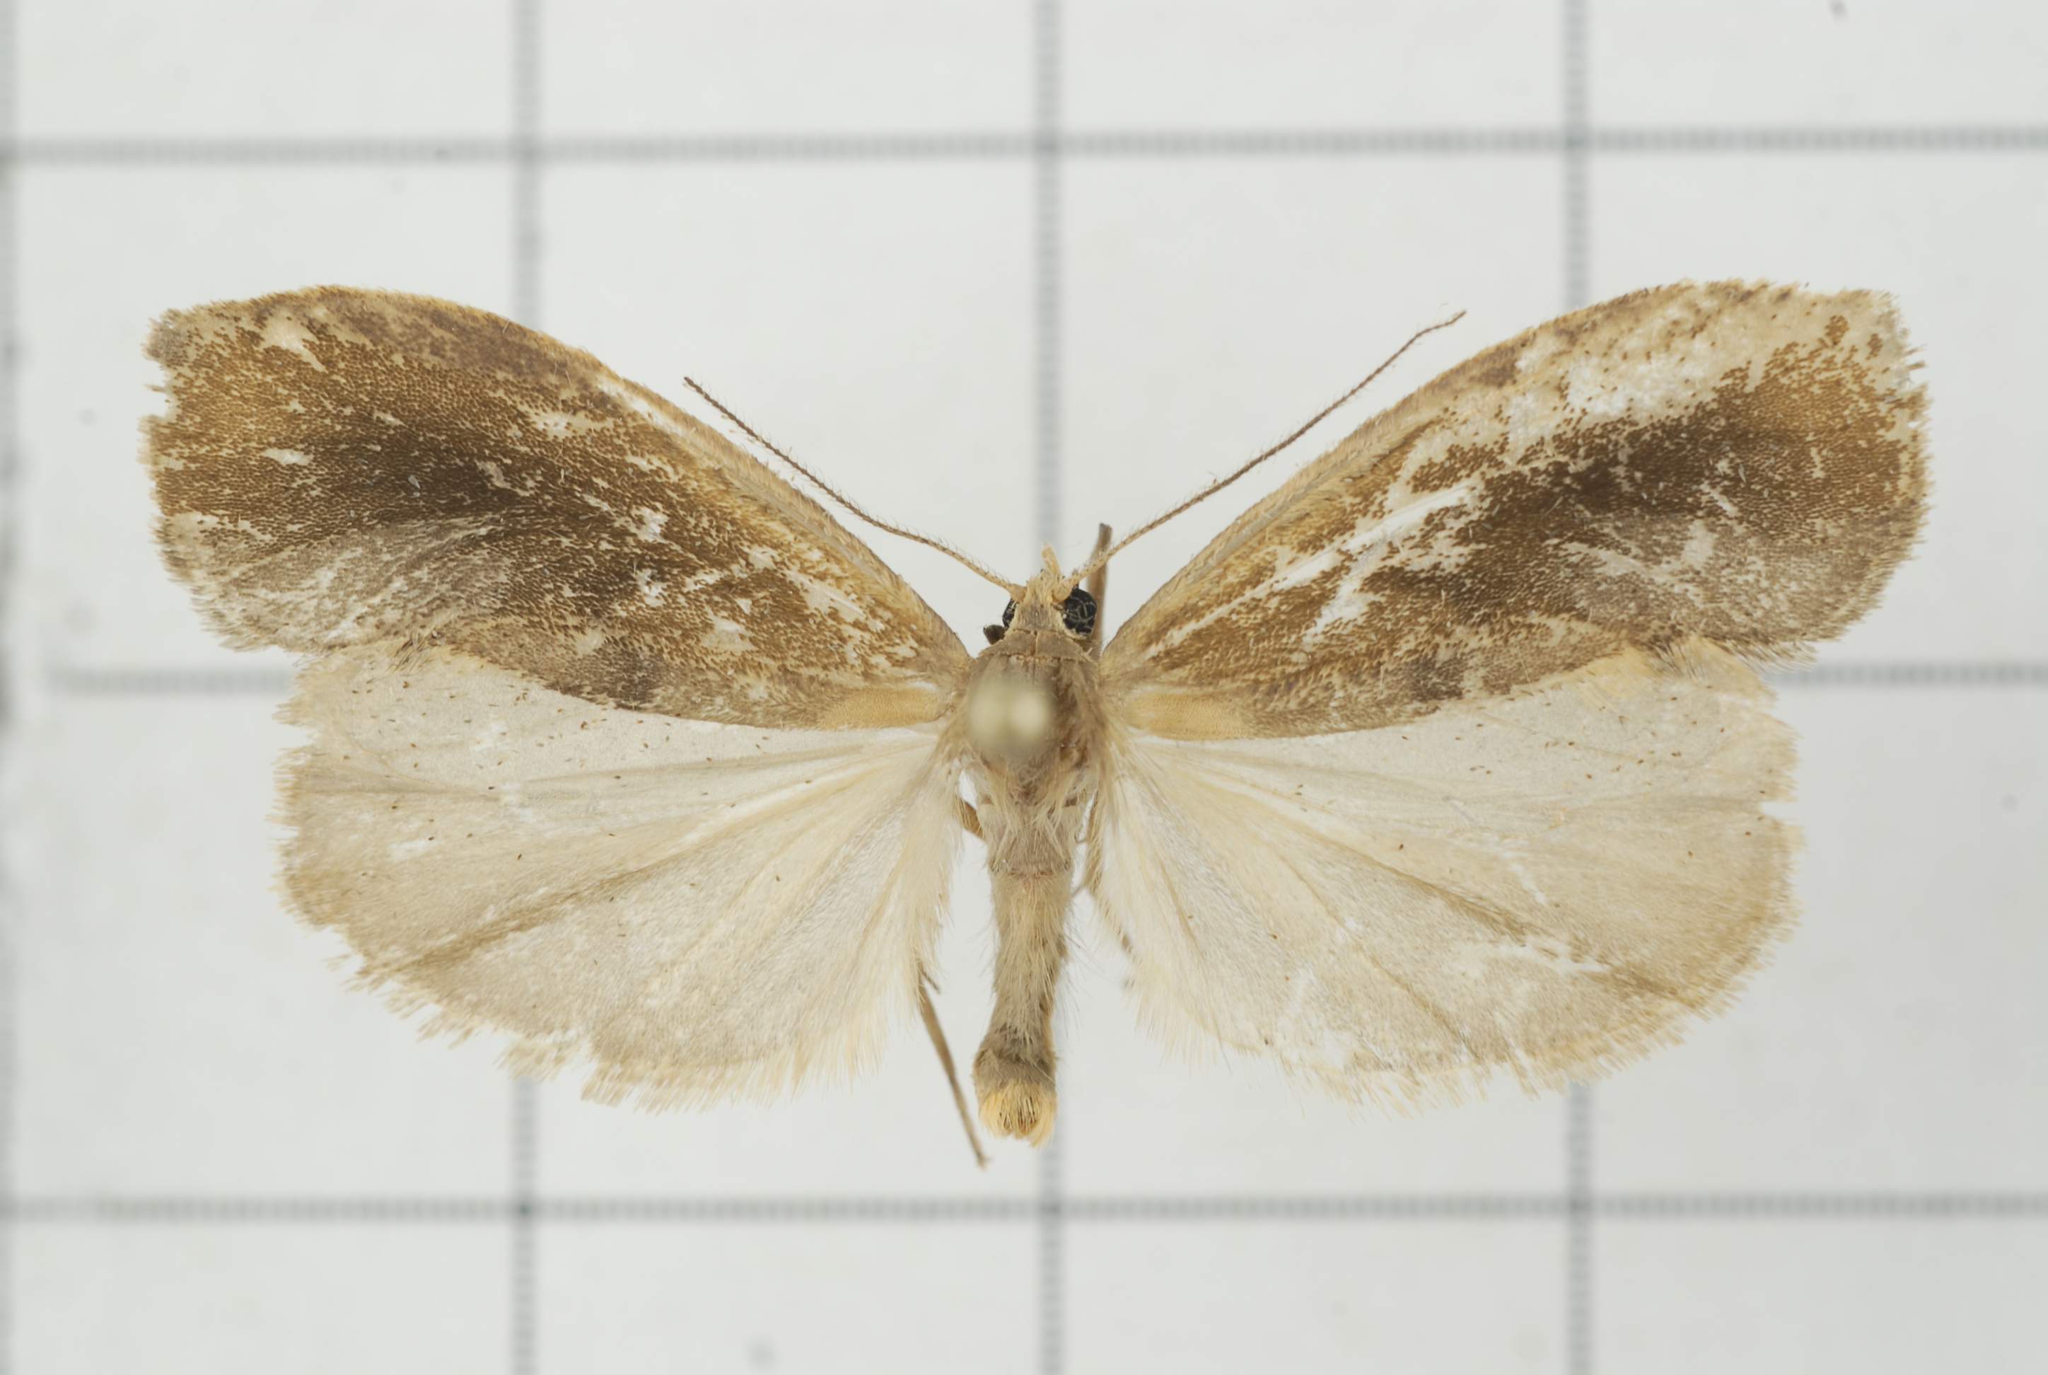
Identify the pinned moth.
Gampola sinica
